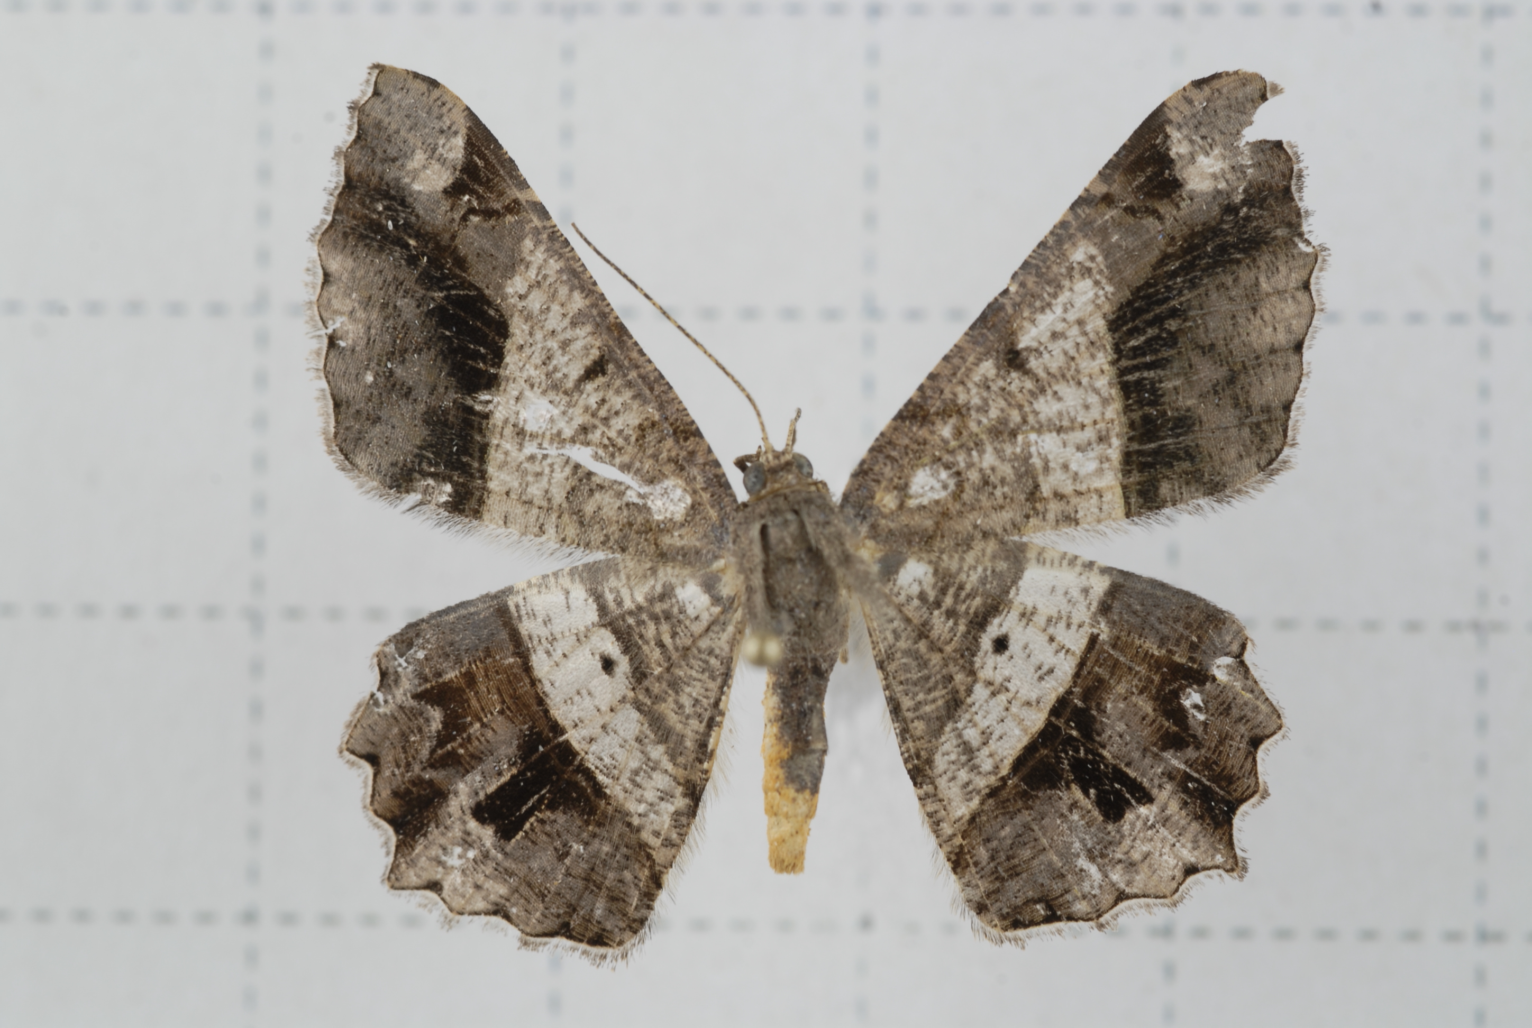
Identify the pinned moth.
Chiasmia inchoata
